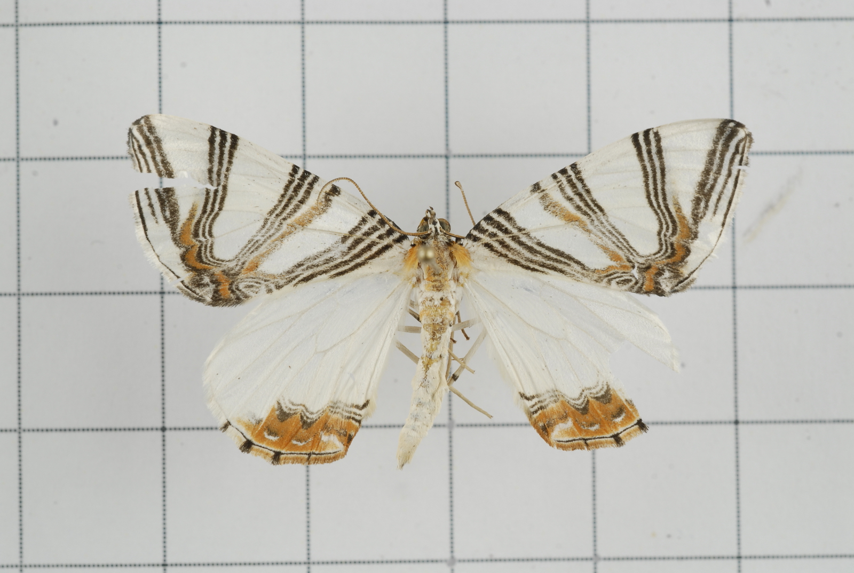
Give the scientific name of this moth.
Callabraxas convexa
